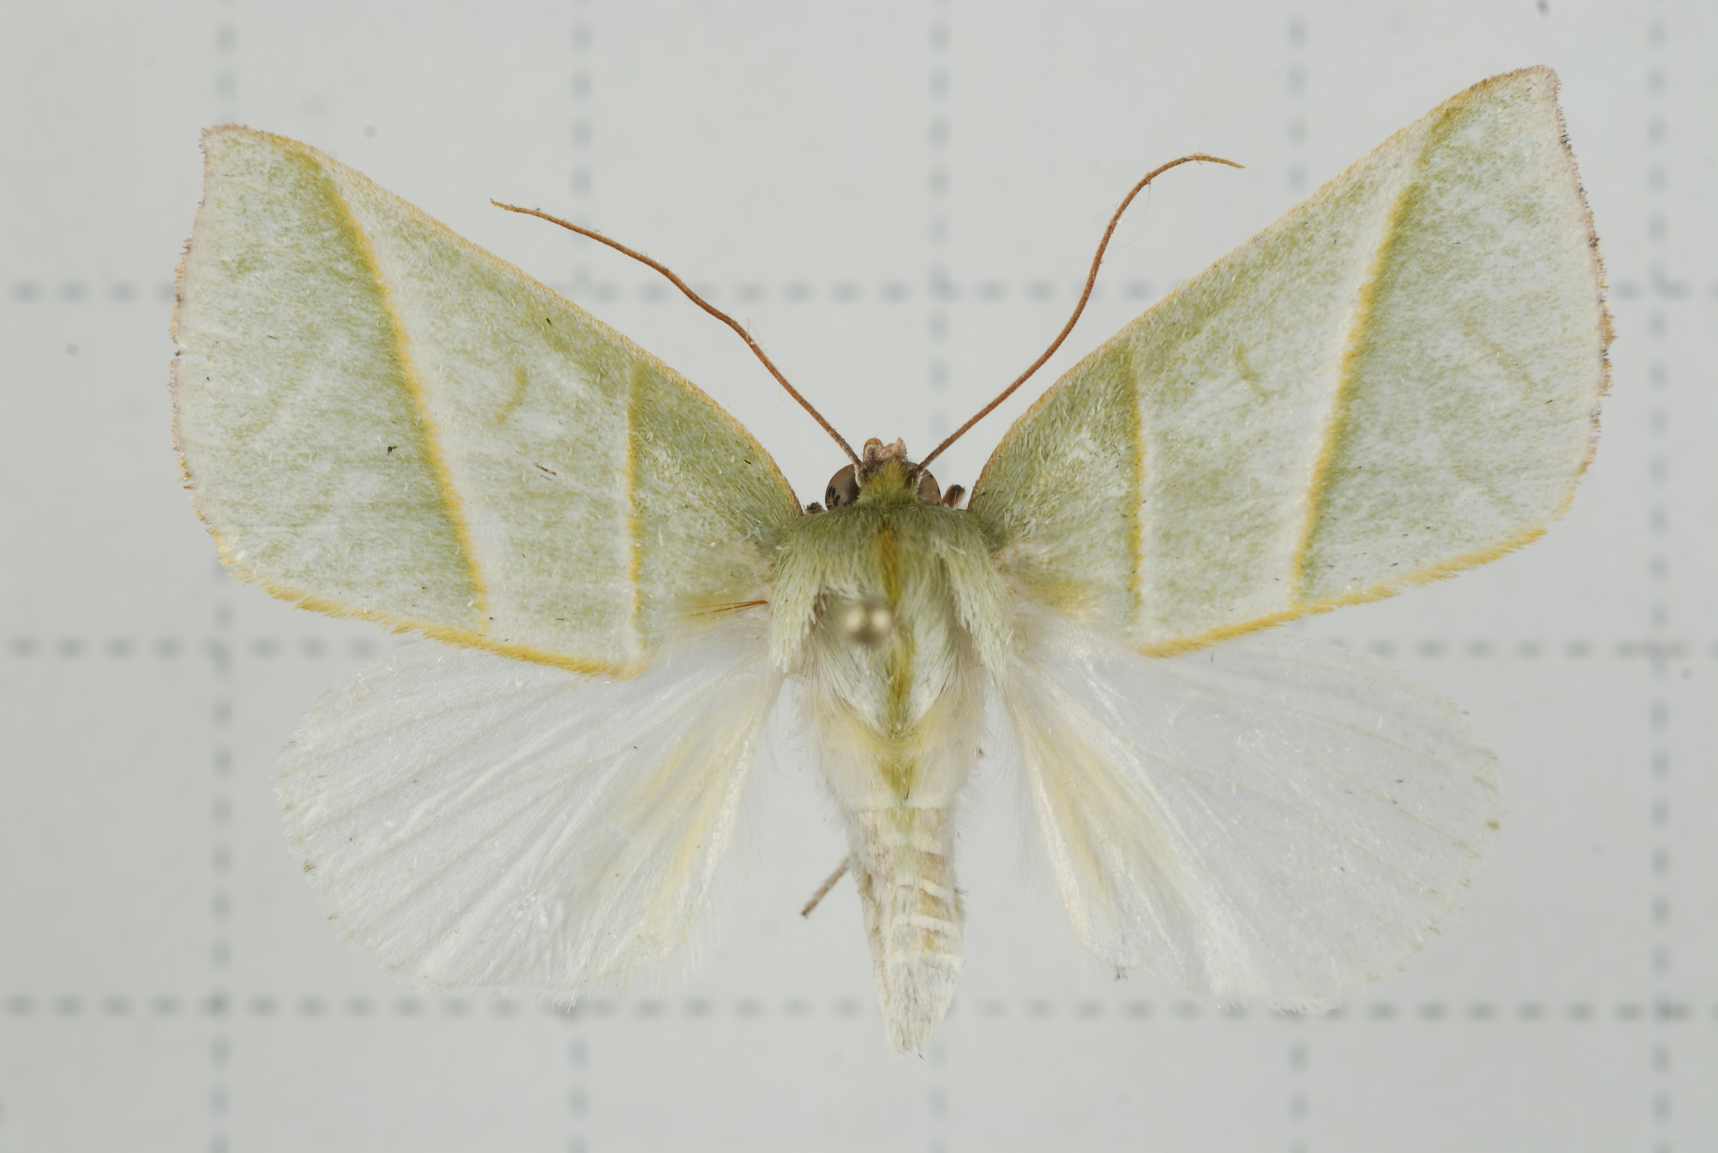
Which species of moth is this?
Hylophilodes tsukusensis
